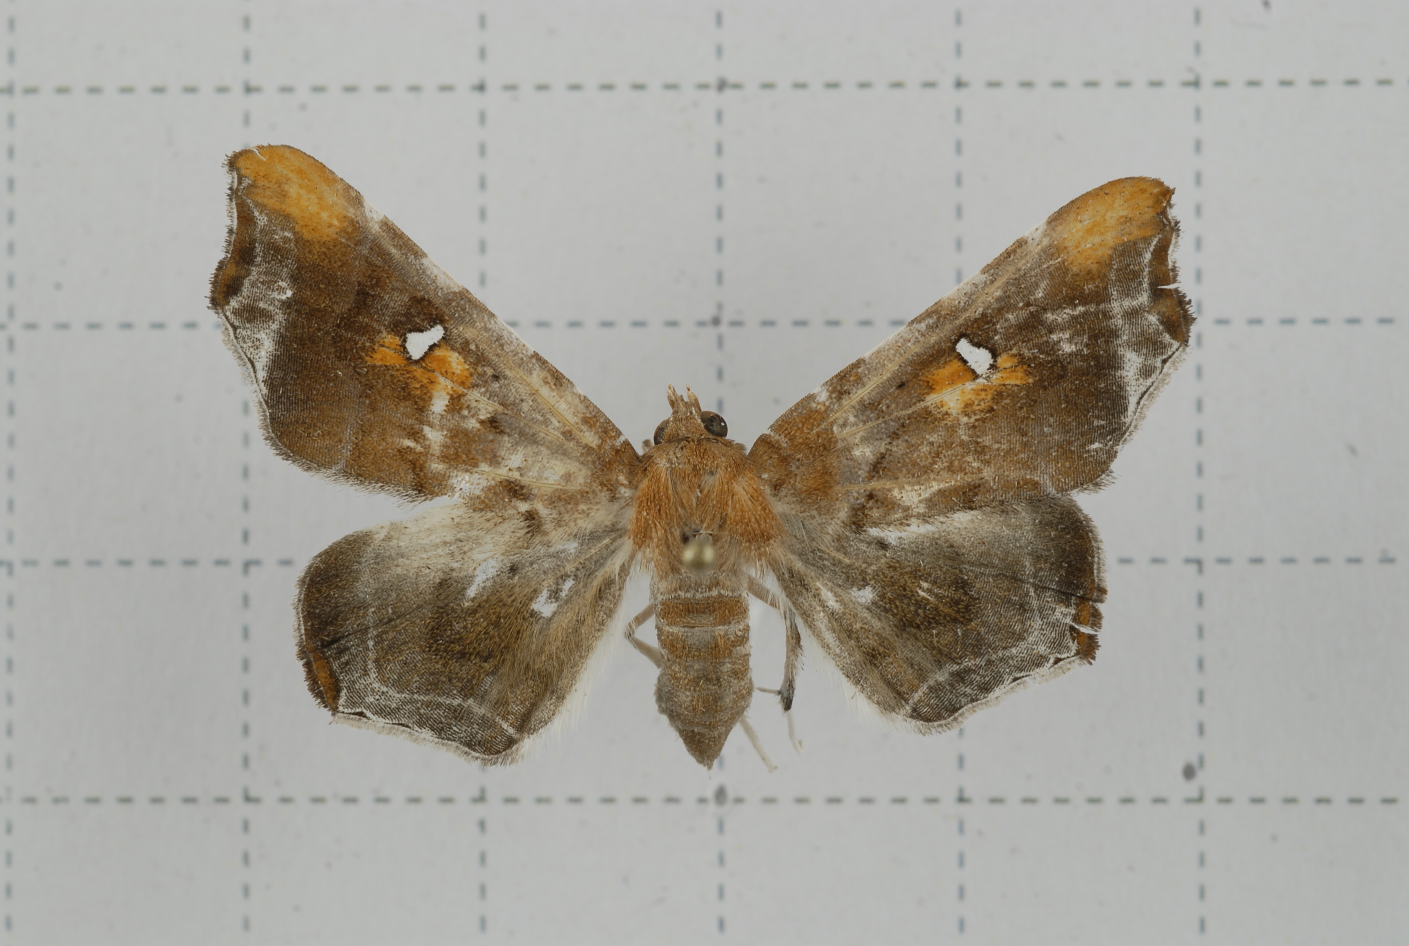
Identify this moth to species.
Episparis taiwana
